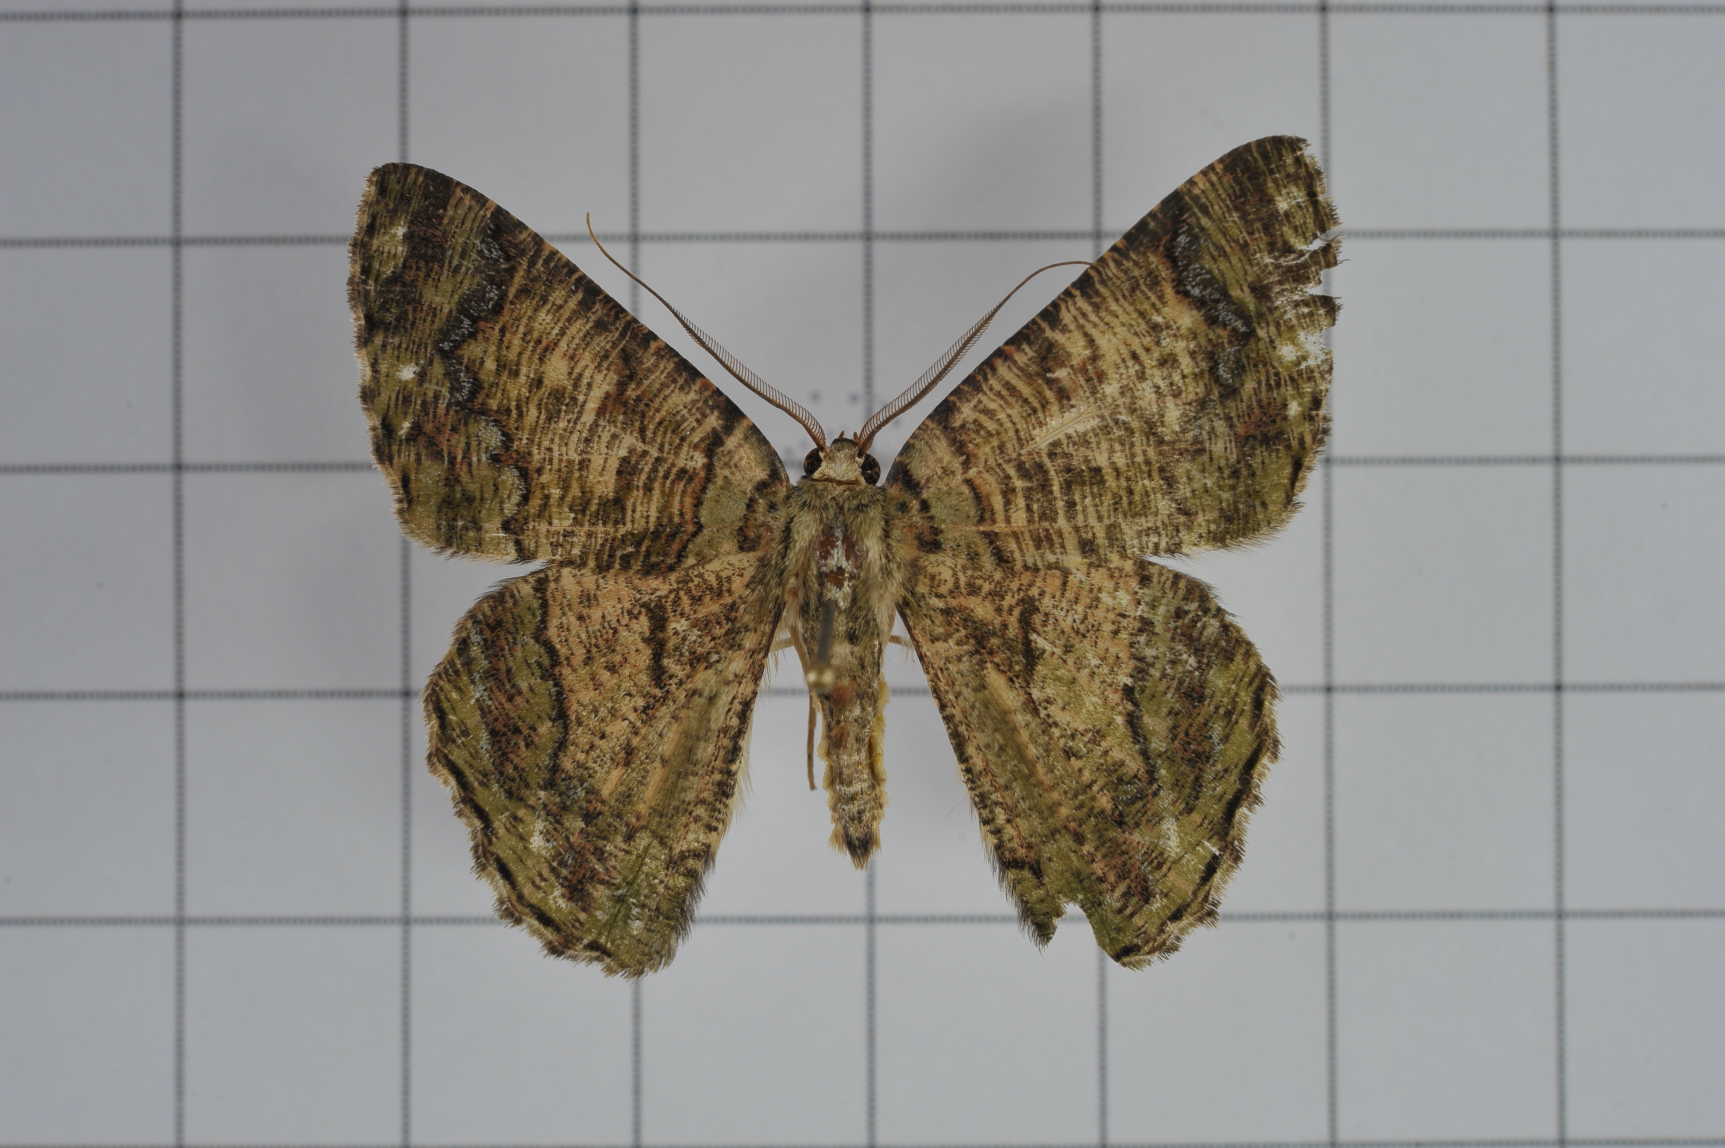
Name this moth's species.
Lophophelma taiwana
